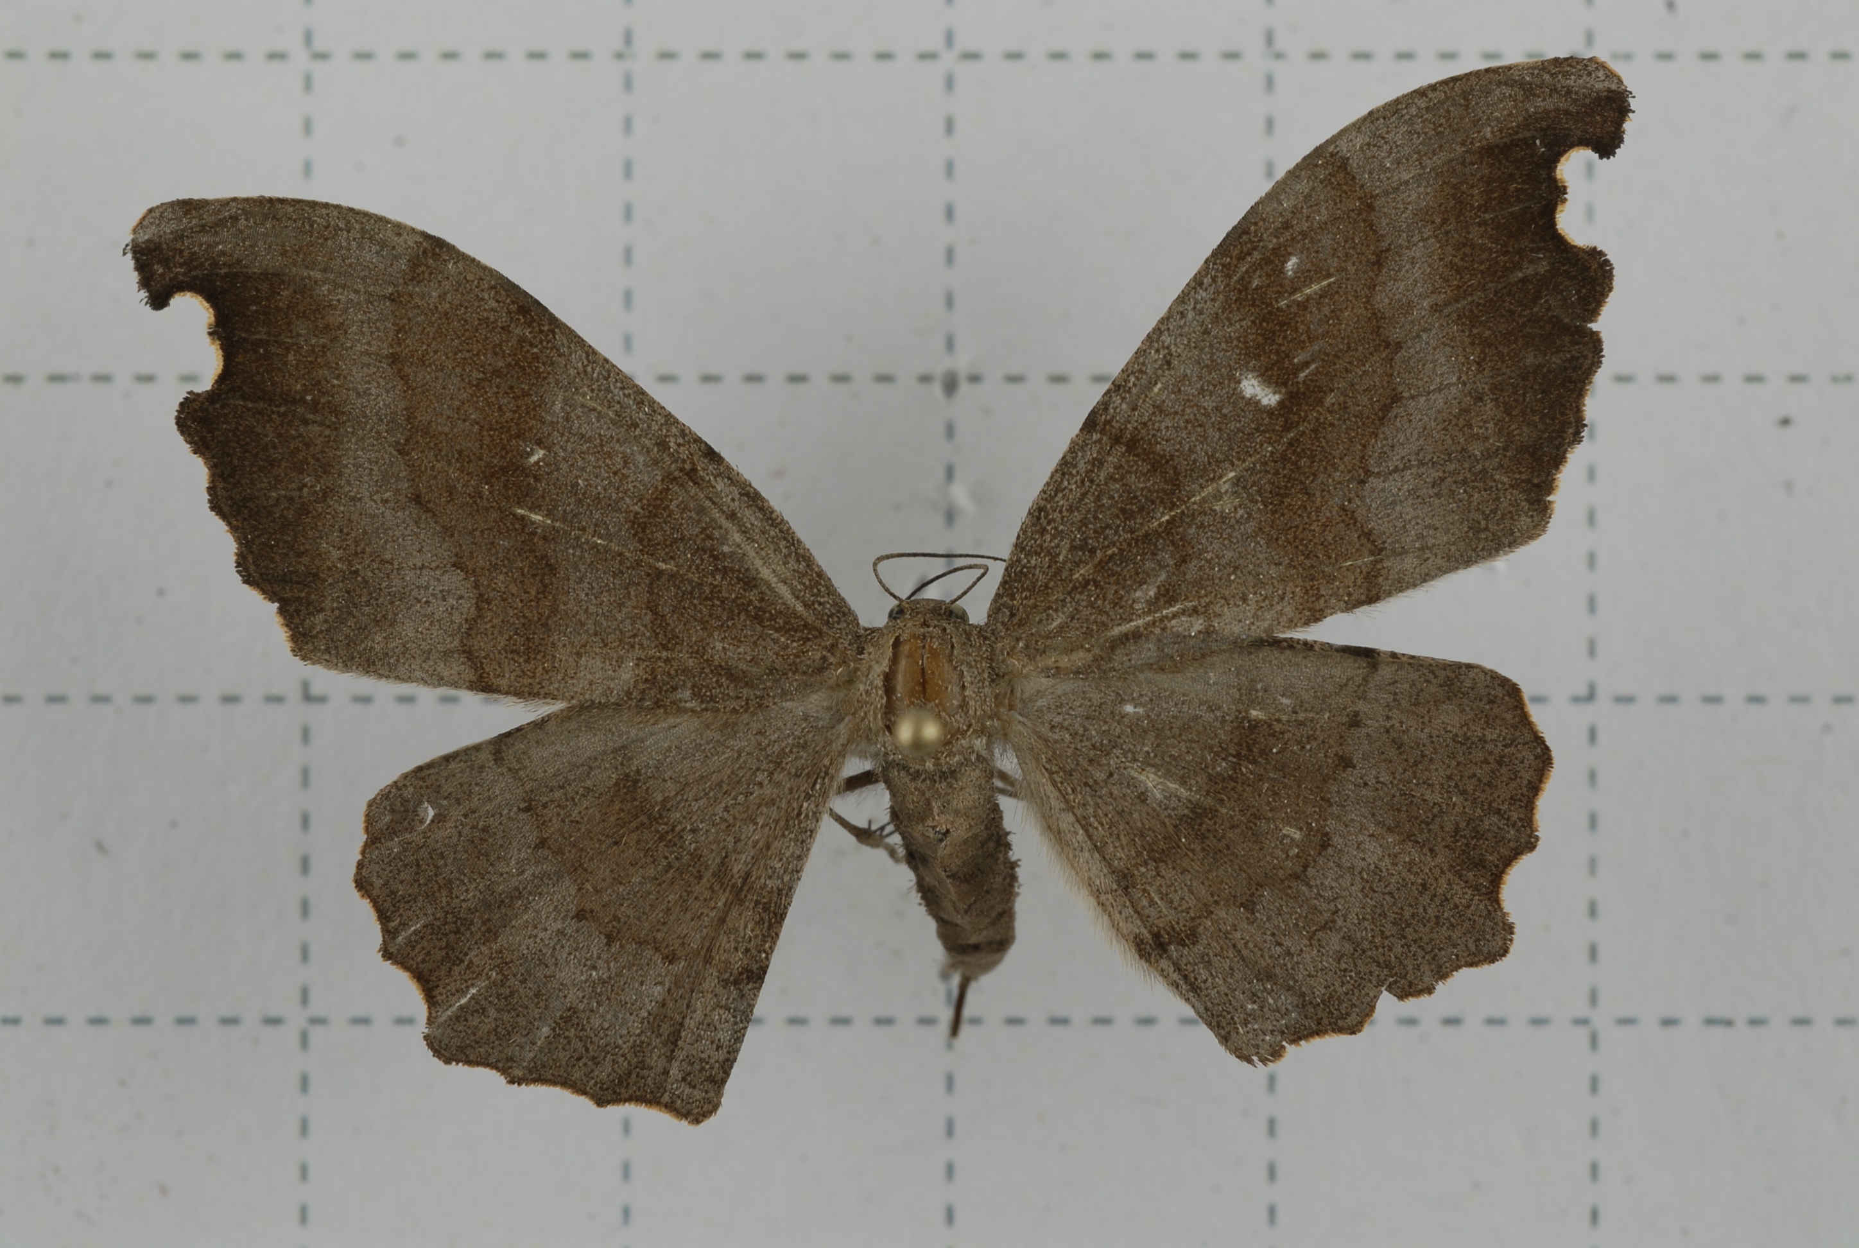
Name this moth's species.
Hyposidra talaca talaca
